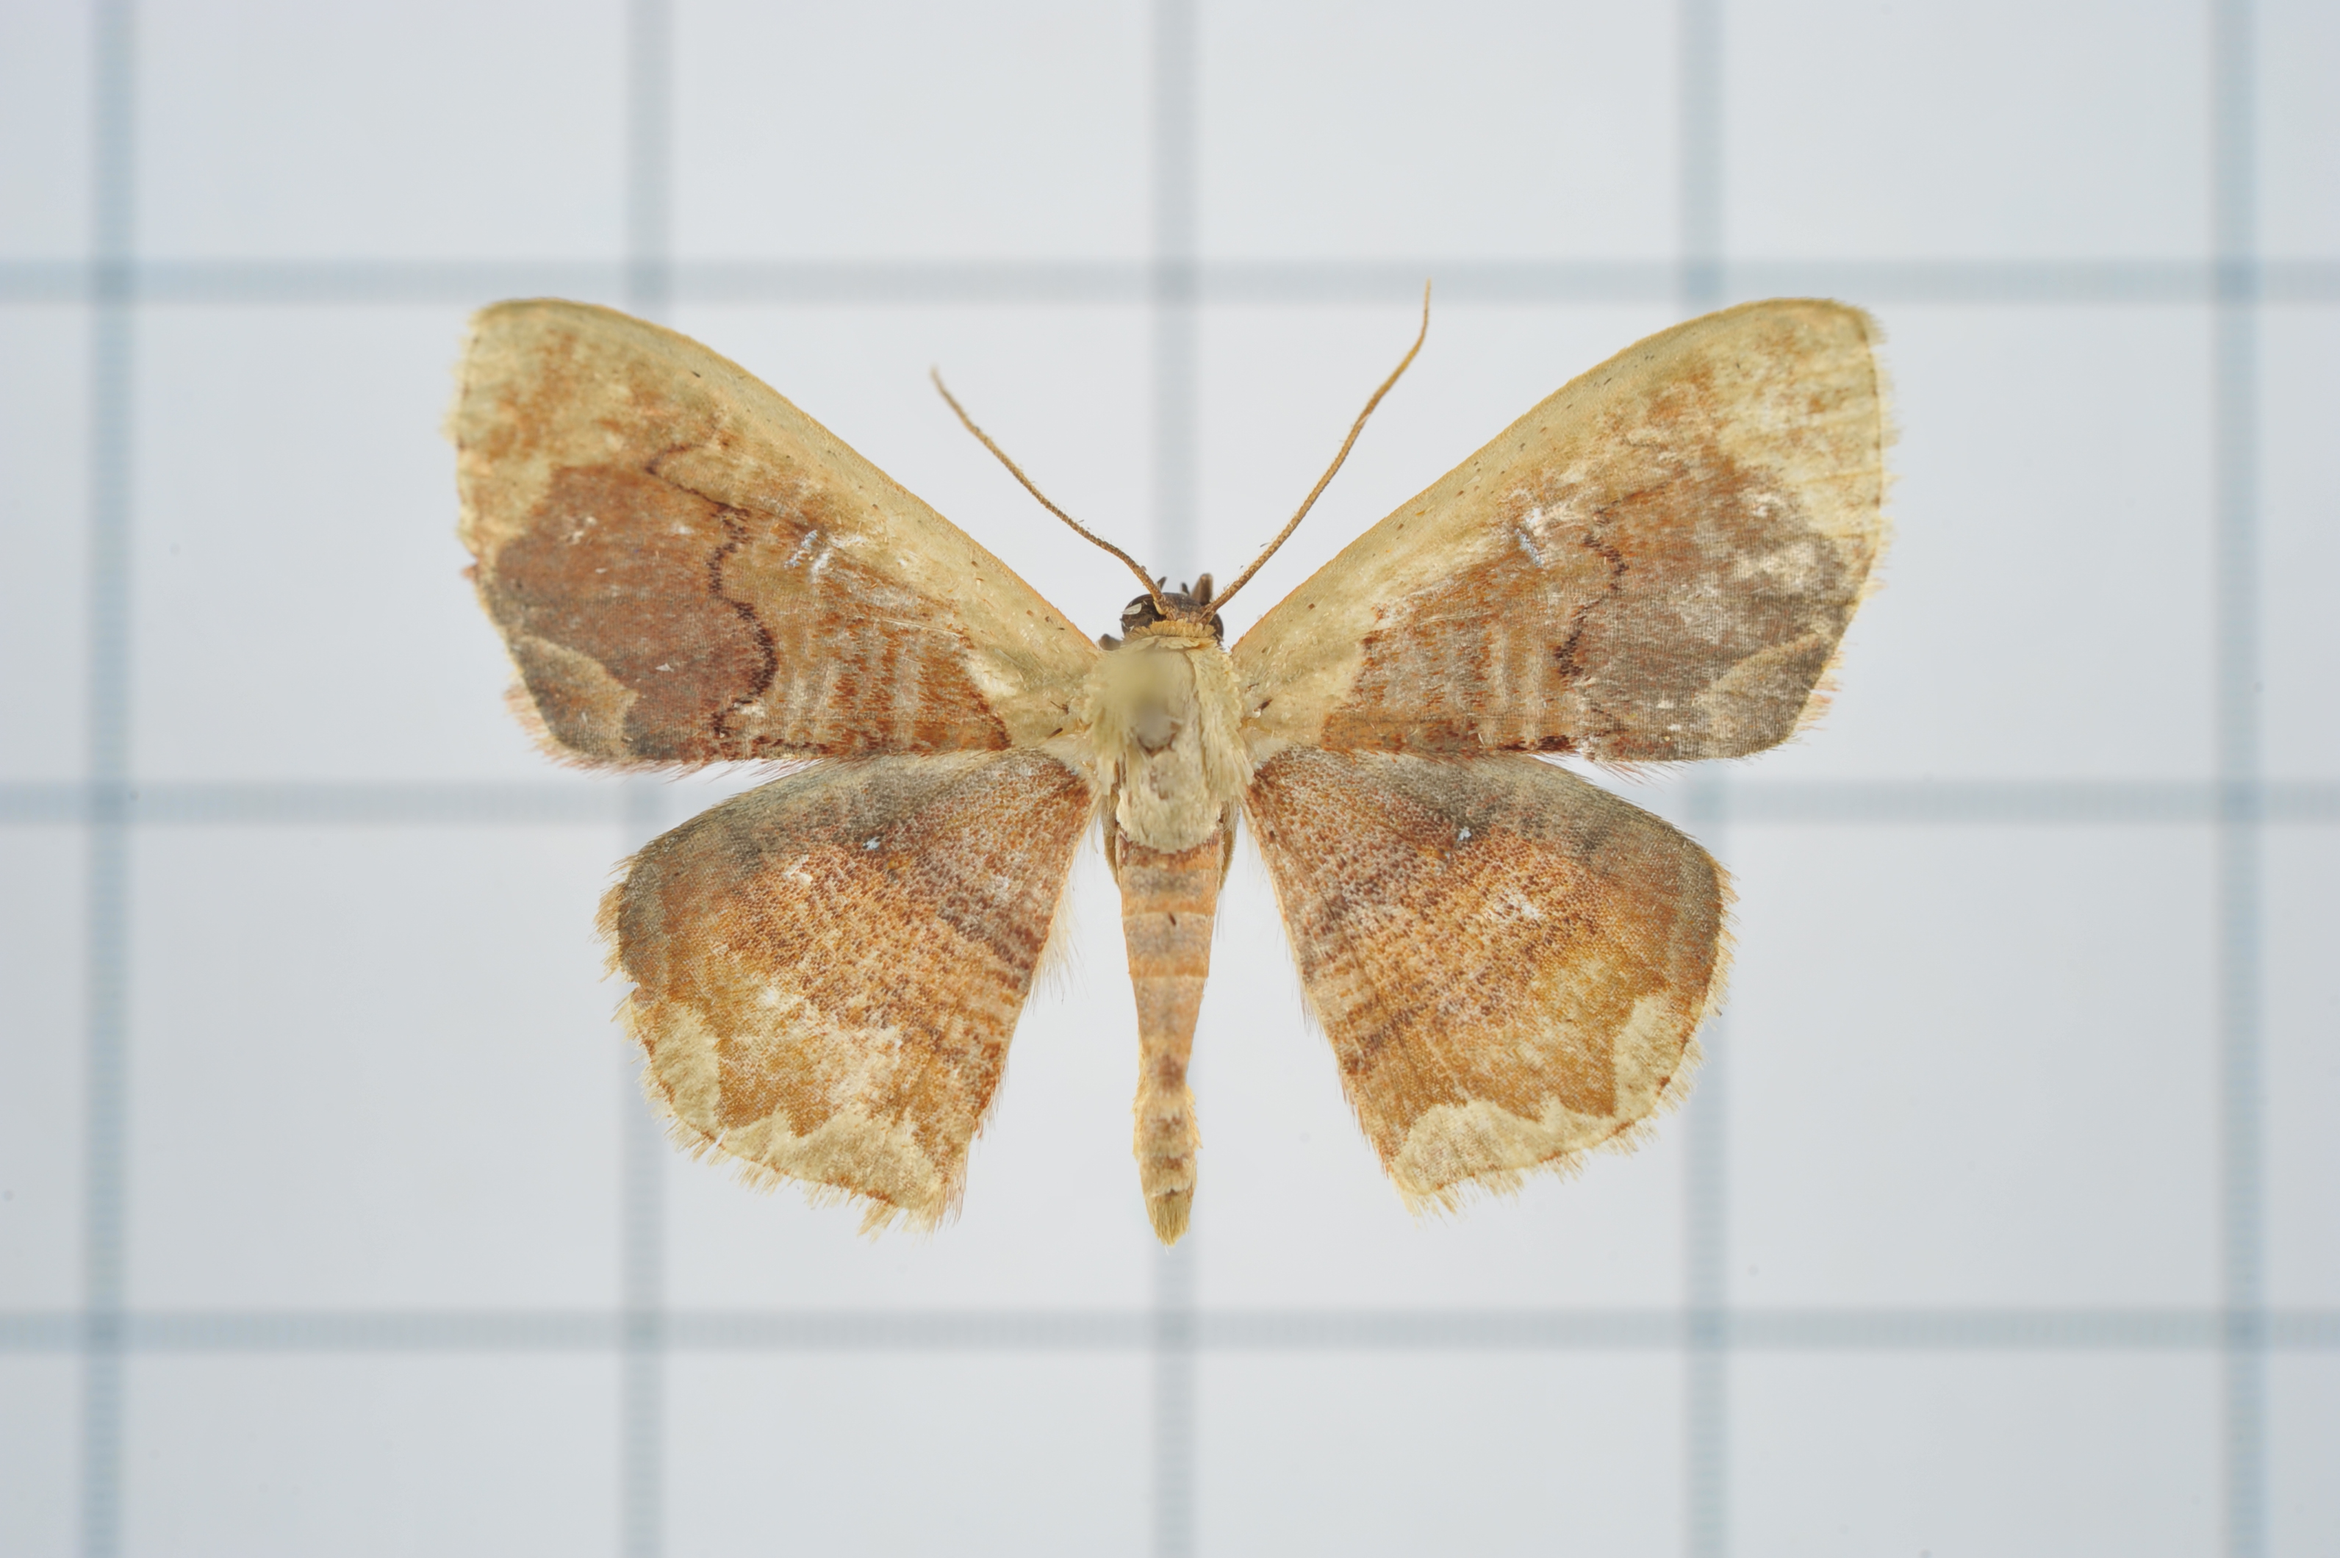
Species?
Lipomelia subusta
